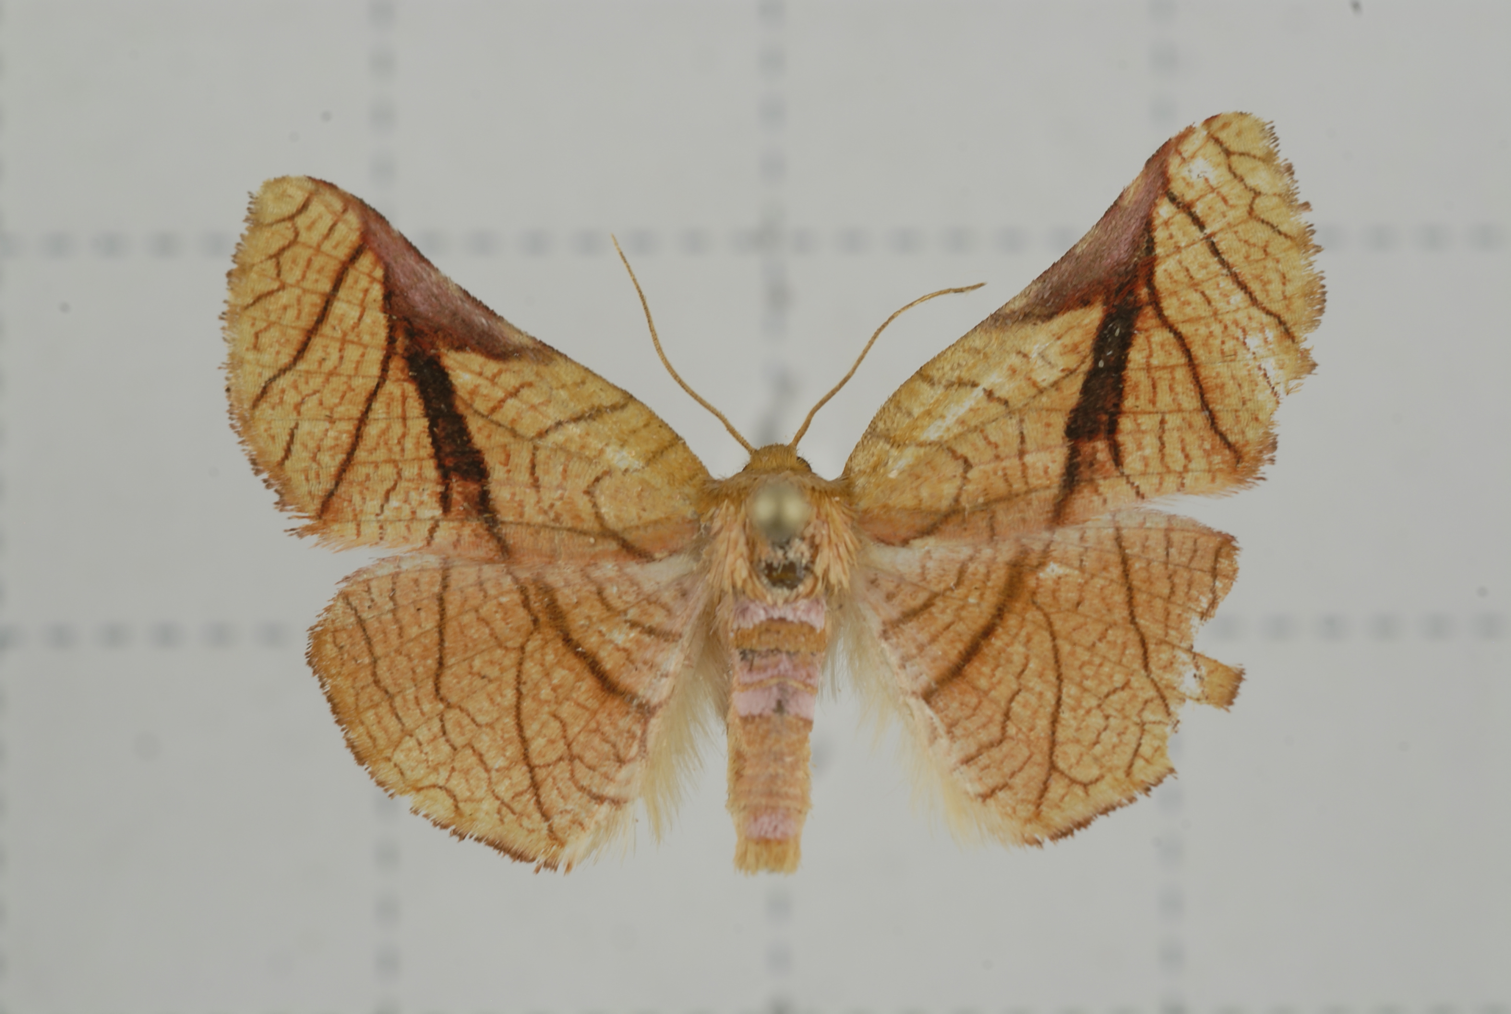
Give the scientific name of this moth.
Camptochilus aurea
